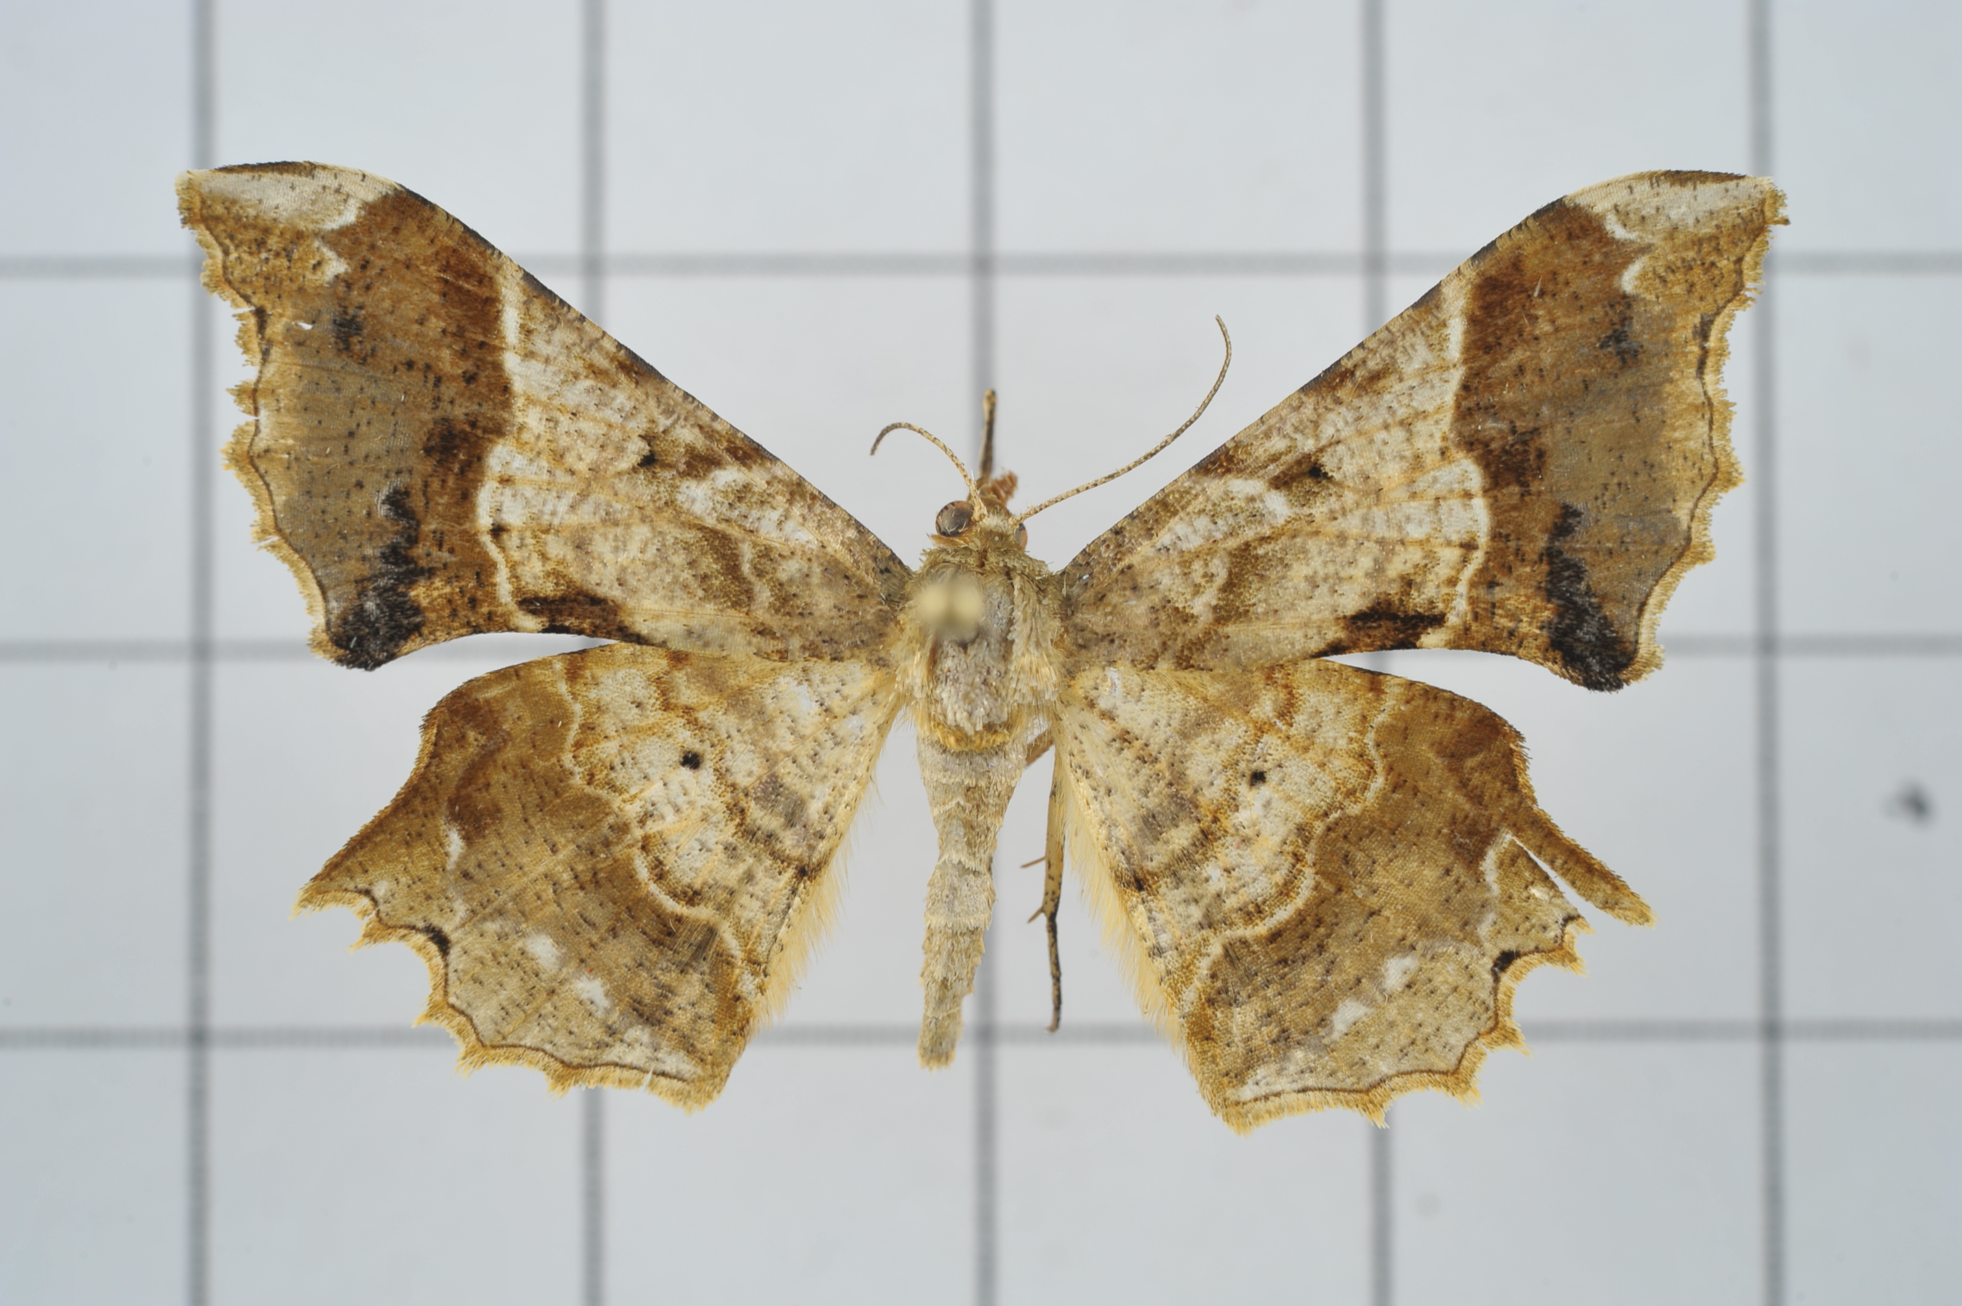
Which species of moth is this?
Krananda oliveomarginata
